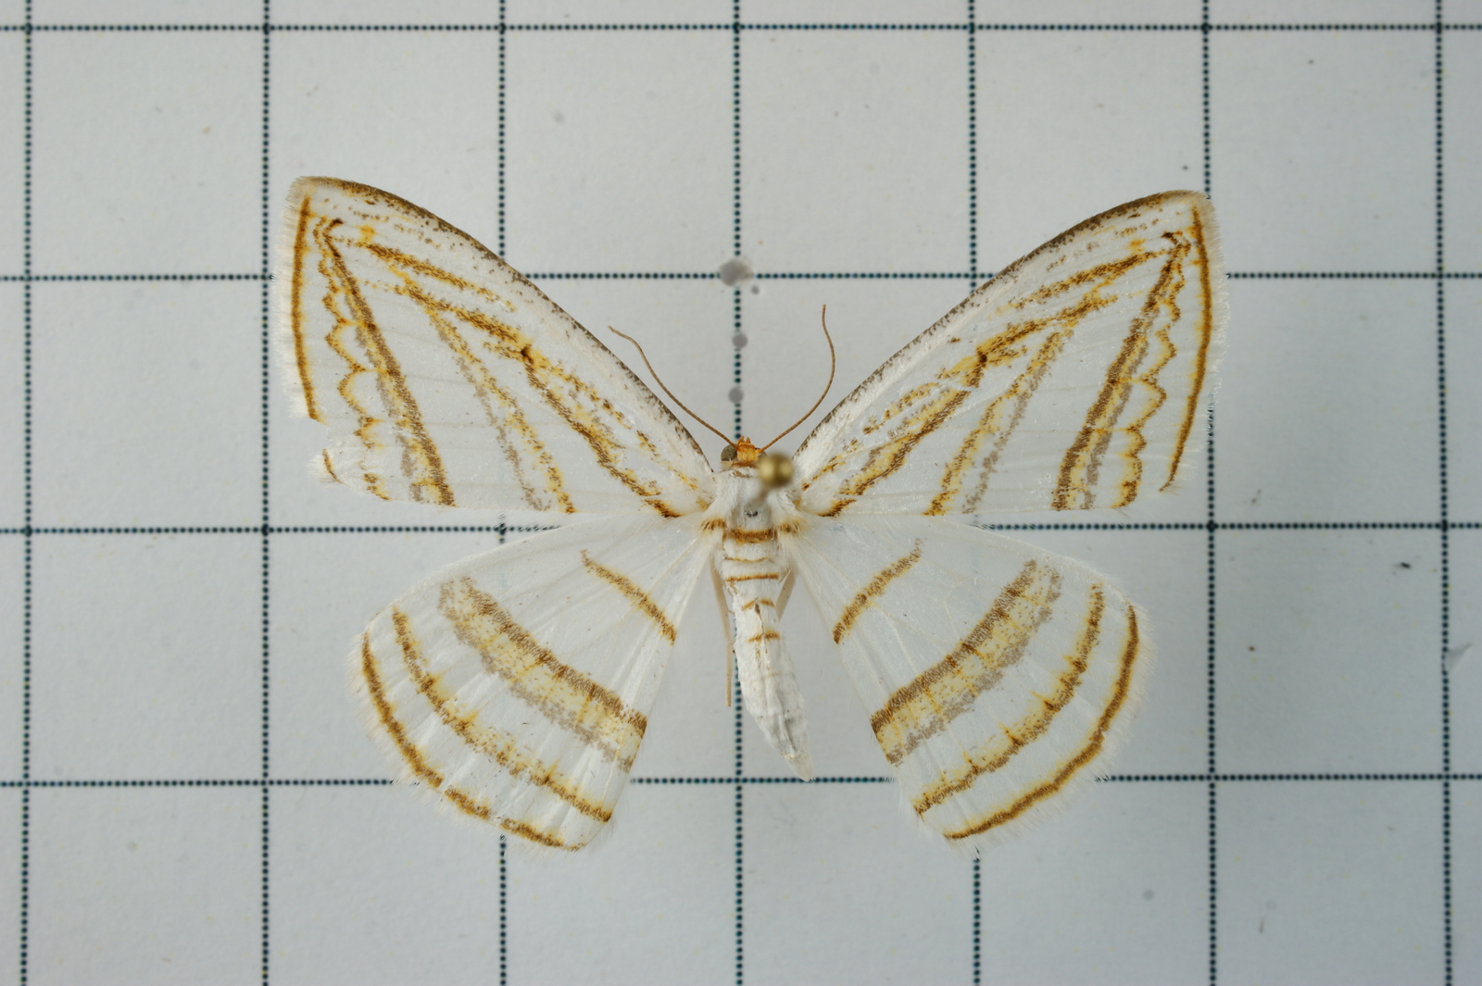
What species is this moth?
Orthocabera sericea sericea
